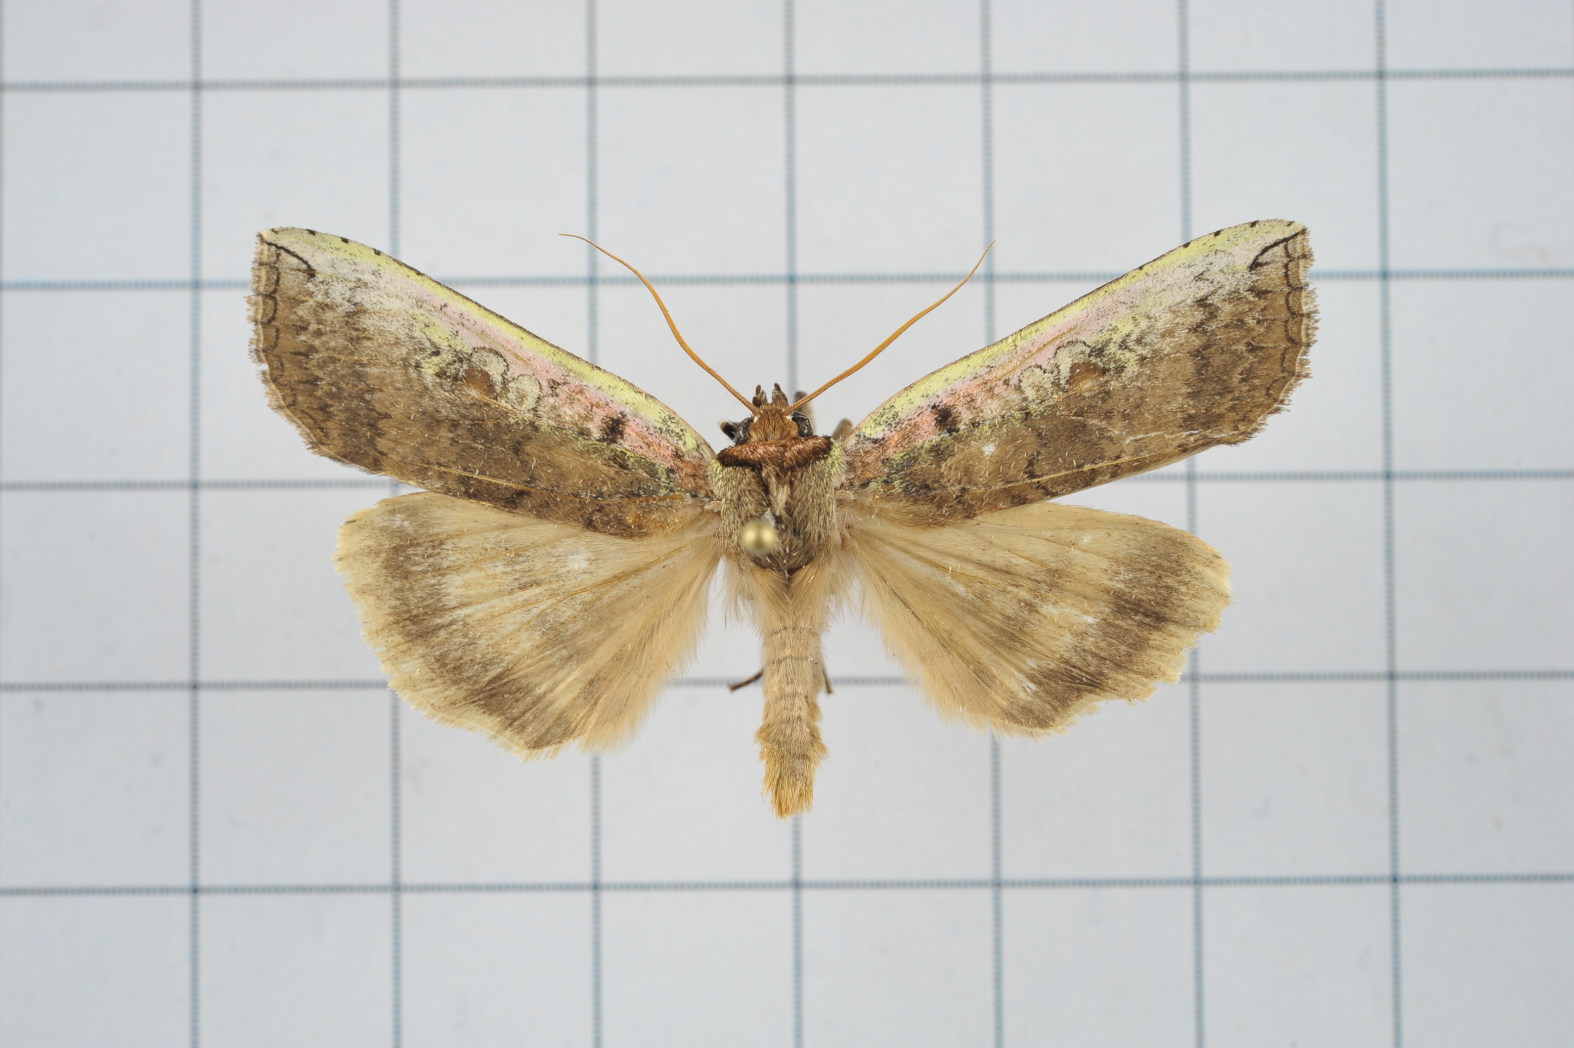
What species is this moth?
Tethea oberthueri taiwana
